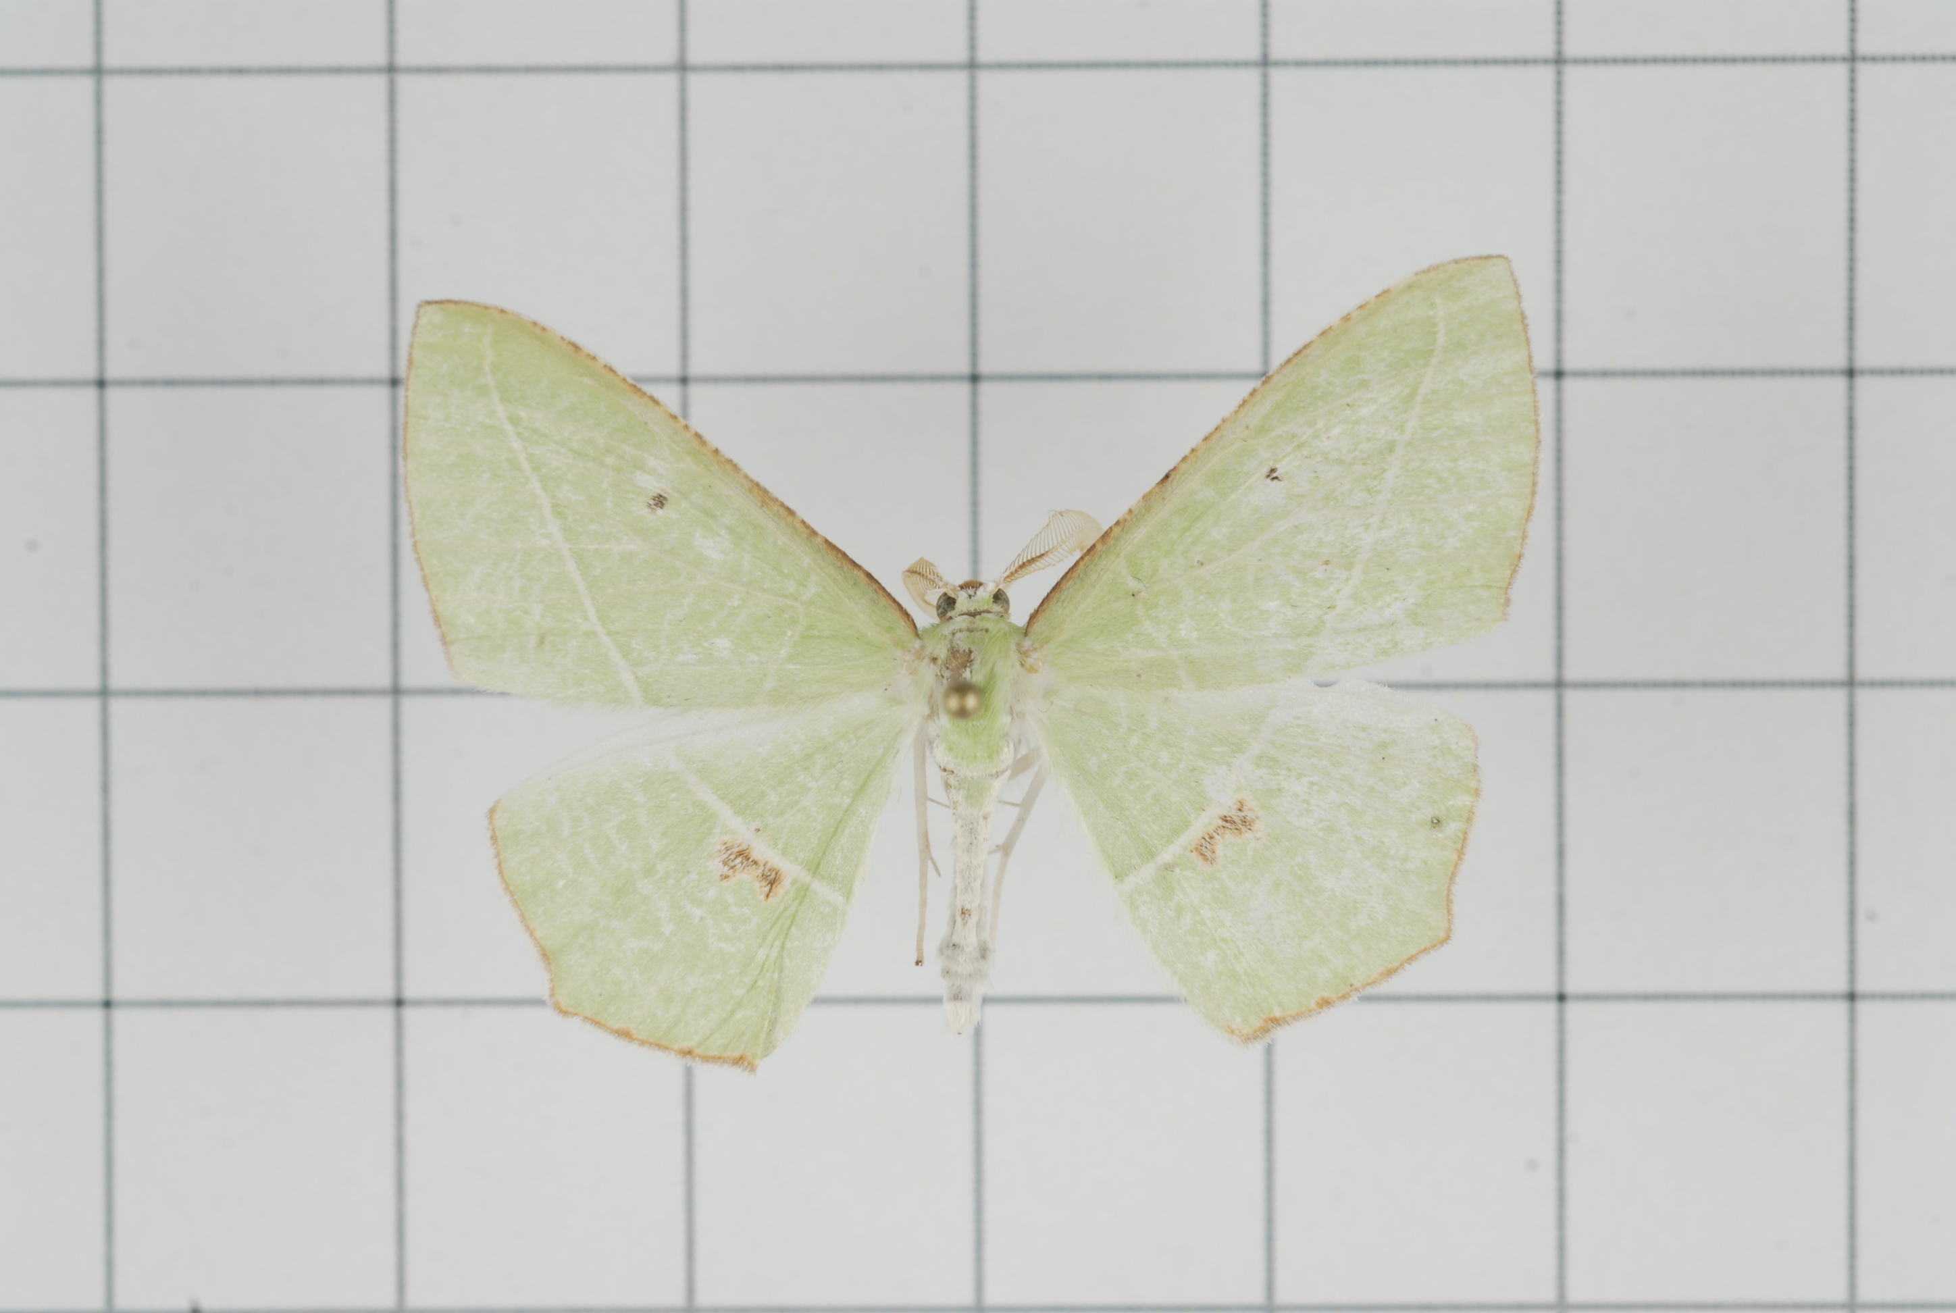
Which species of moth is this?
Tanaoctenia haliaria
